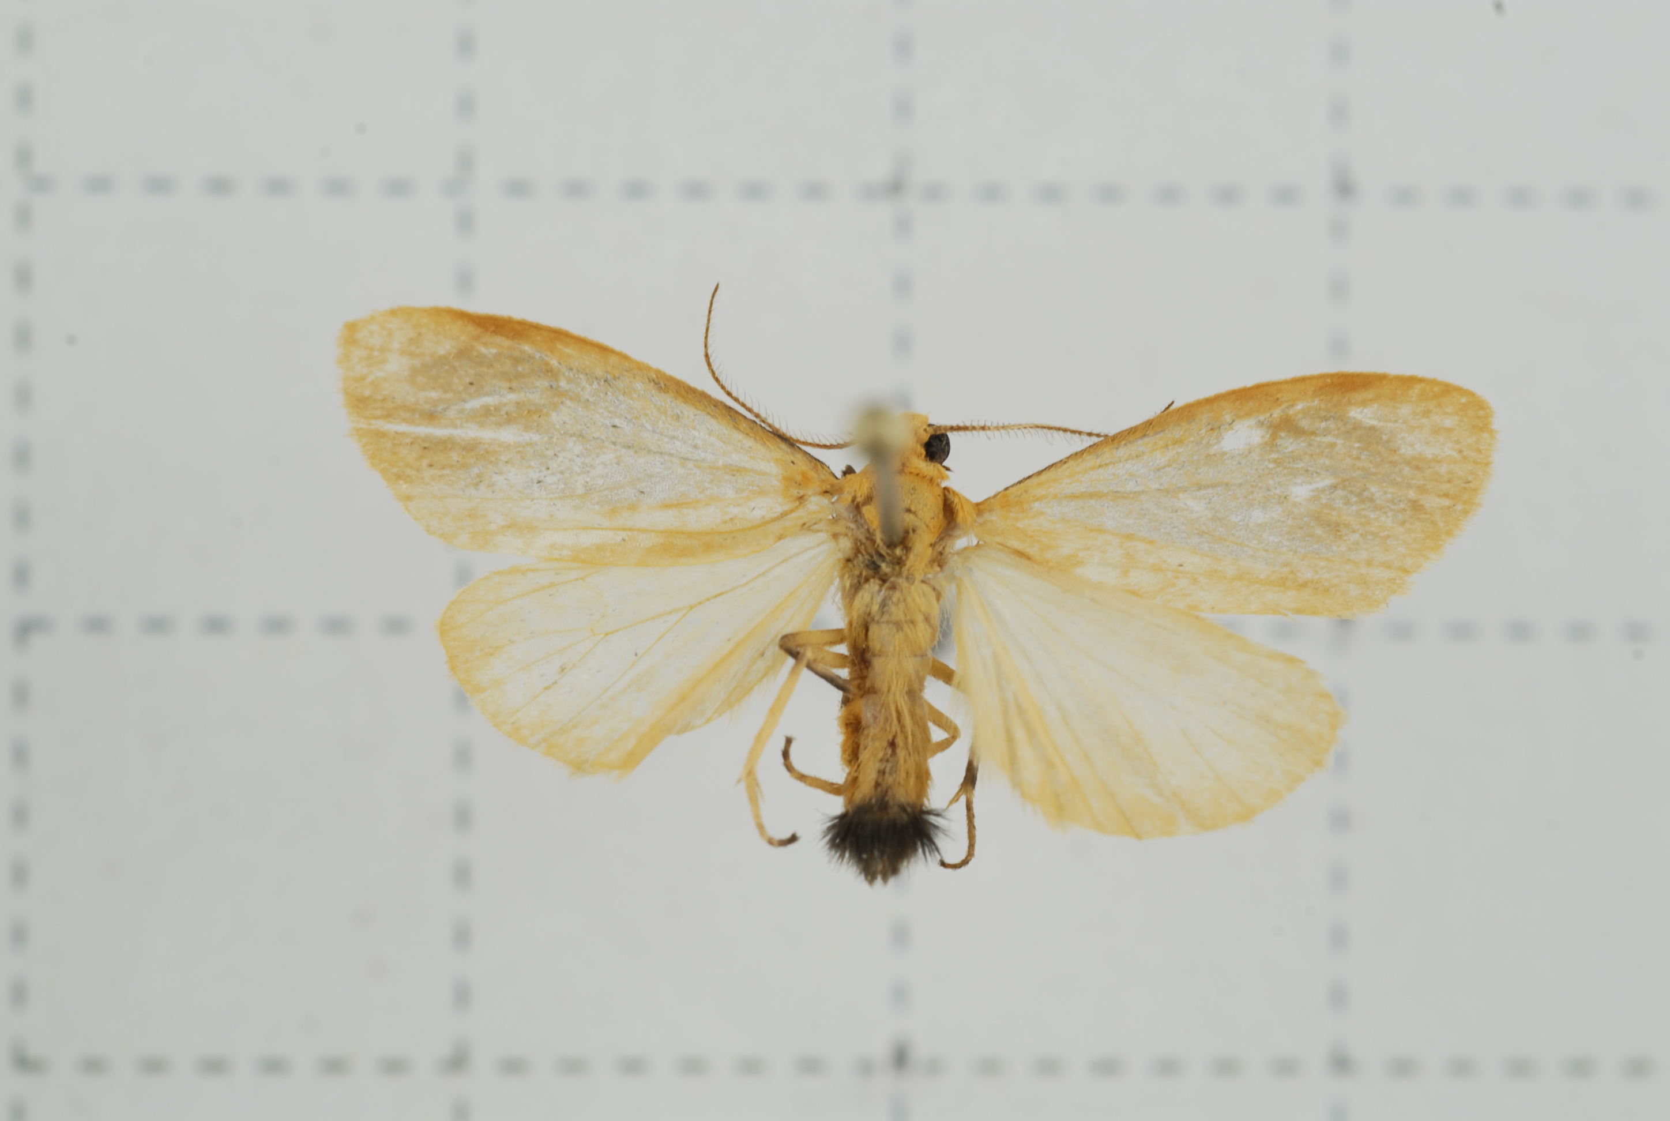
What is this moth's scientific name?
Miltochrista melanopyga
